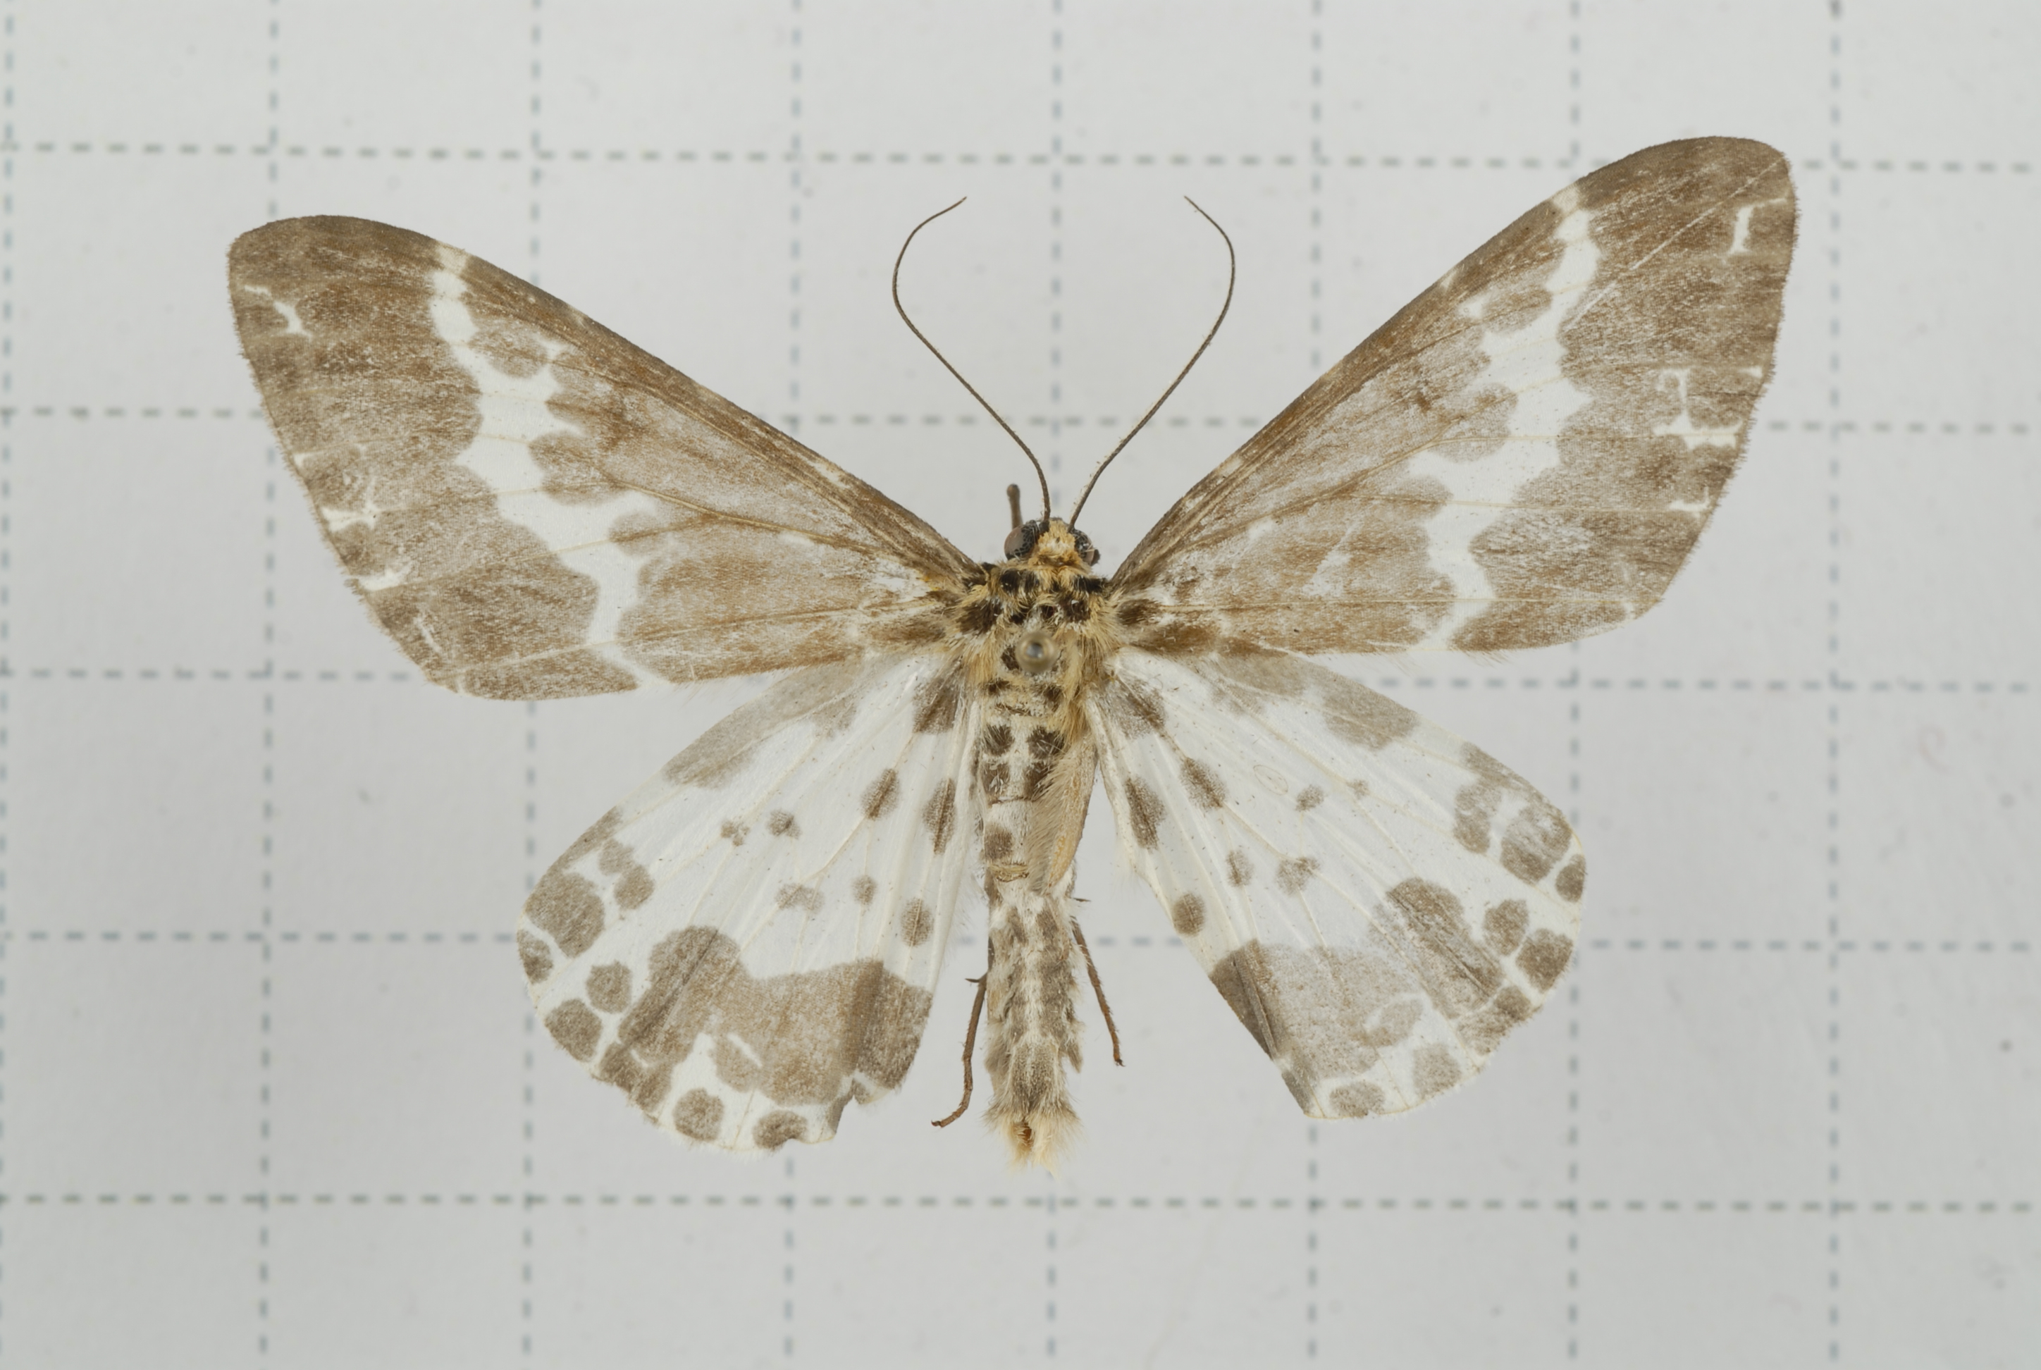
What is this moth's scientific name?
Pogonopygia pavida pavida
